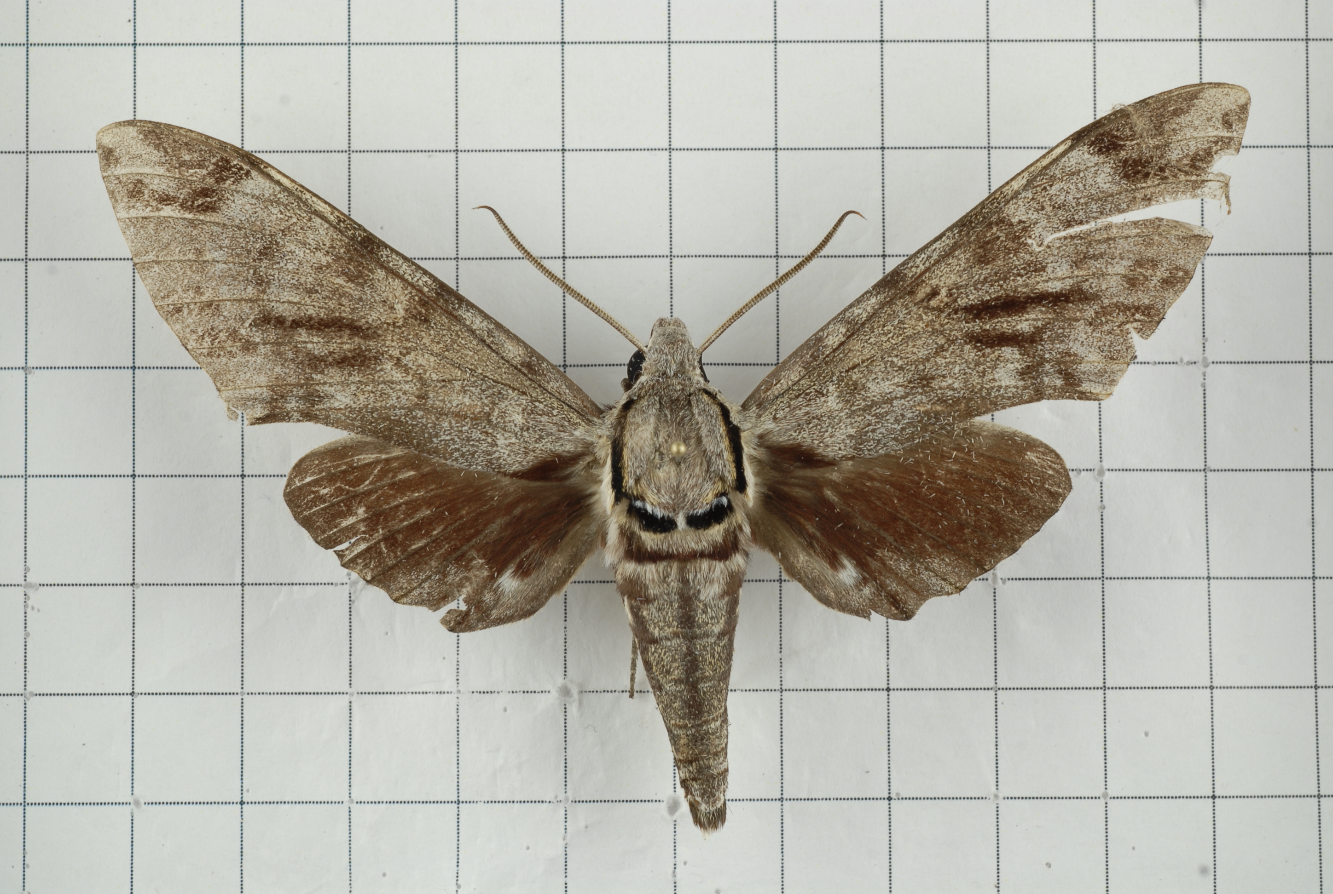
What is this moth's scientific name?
Psilogramma increta
